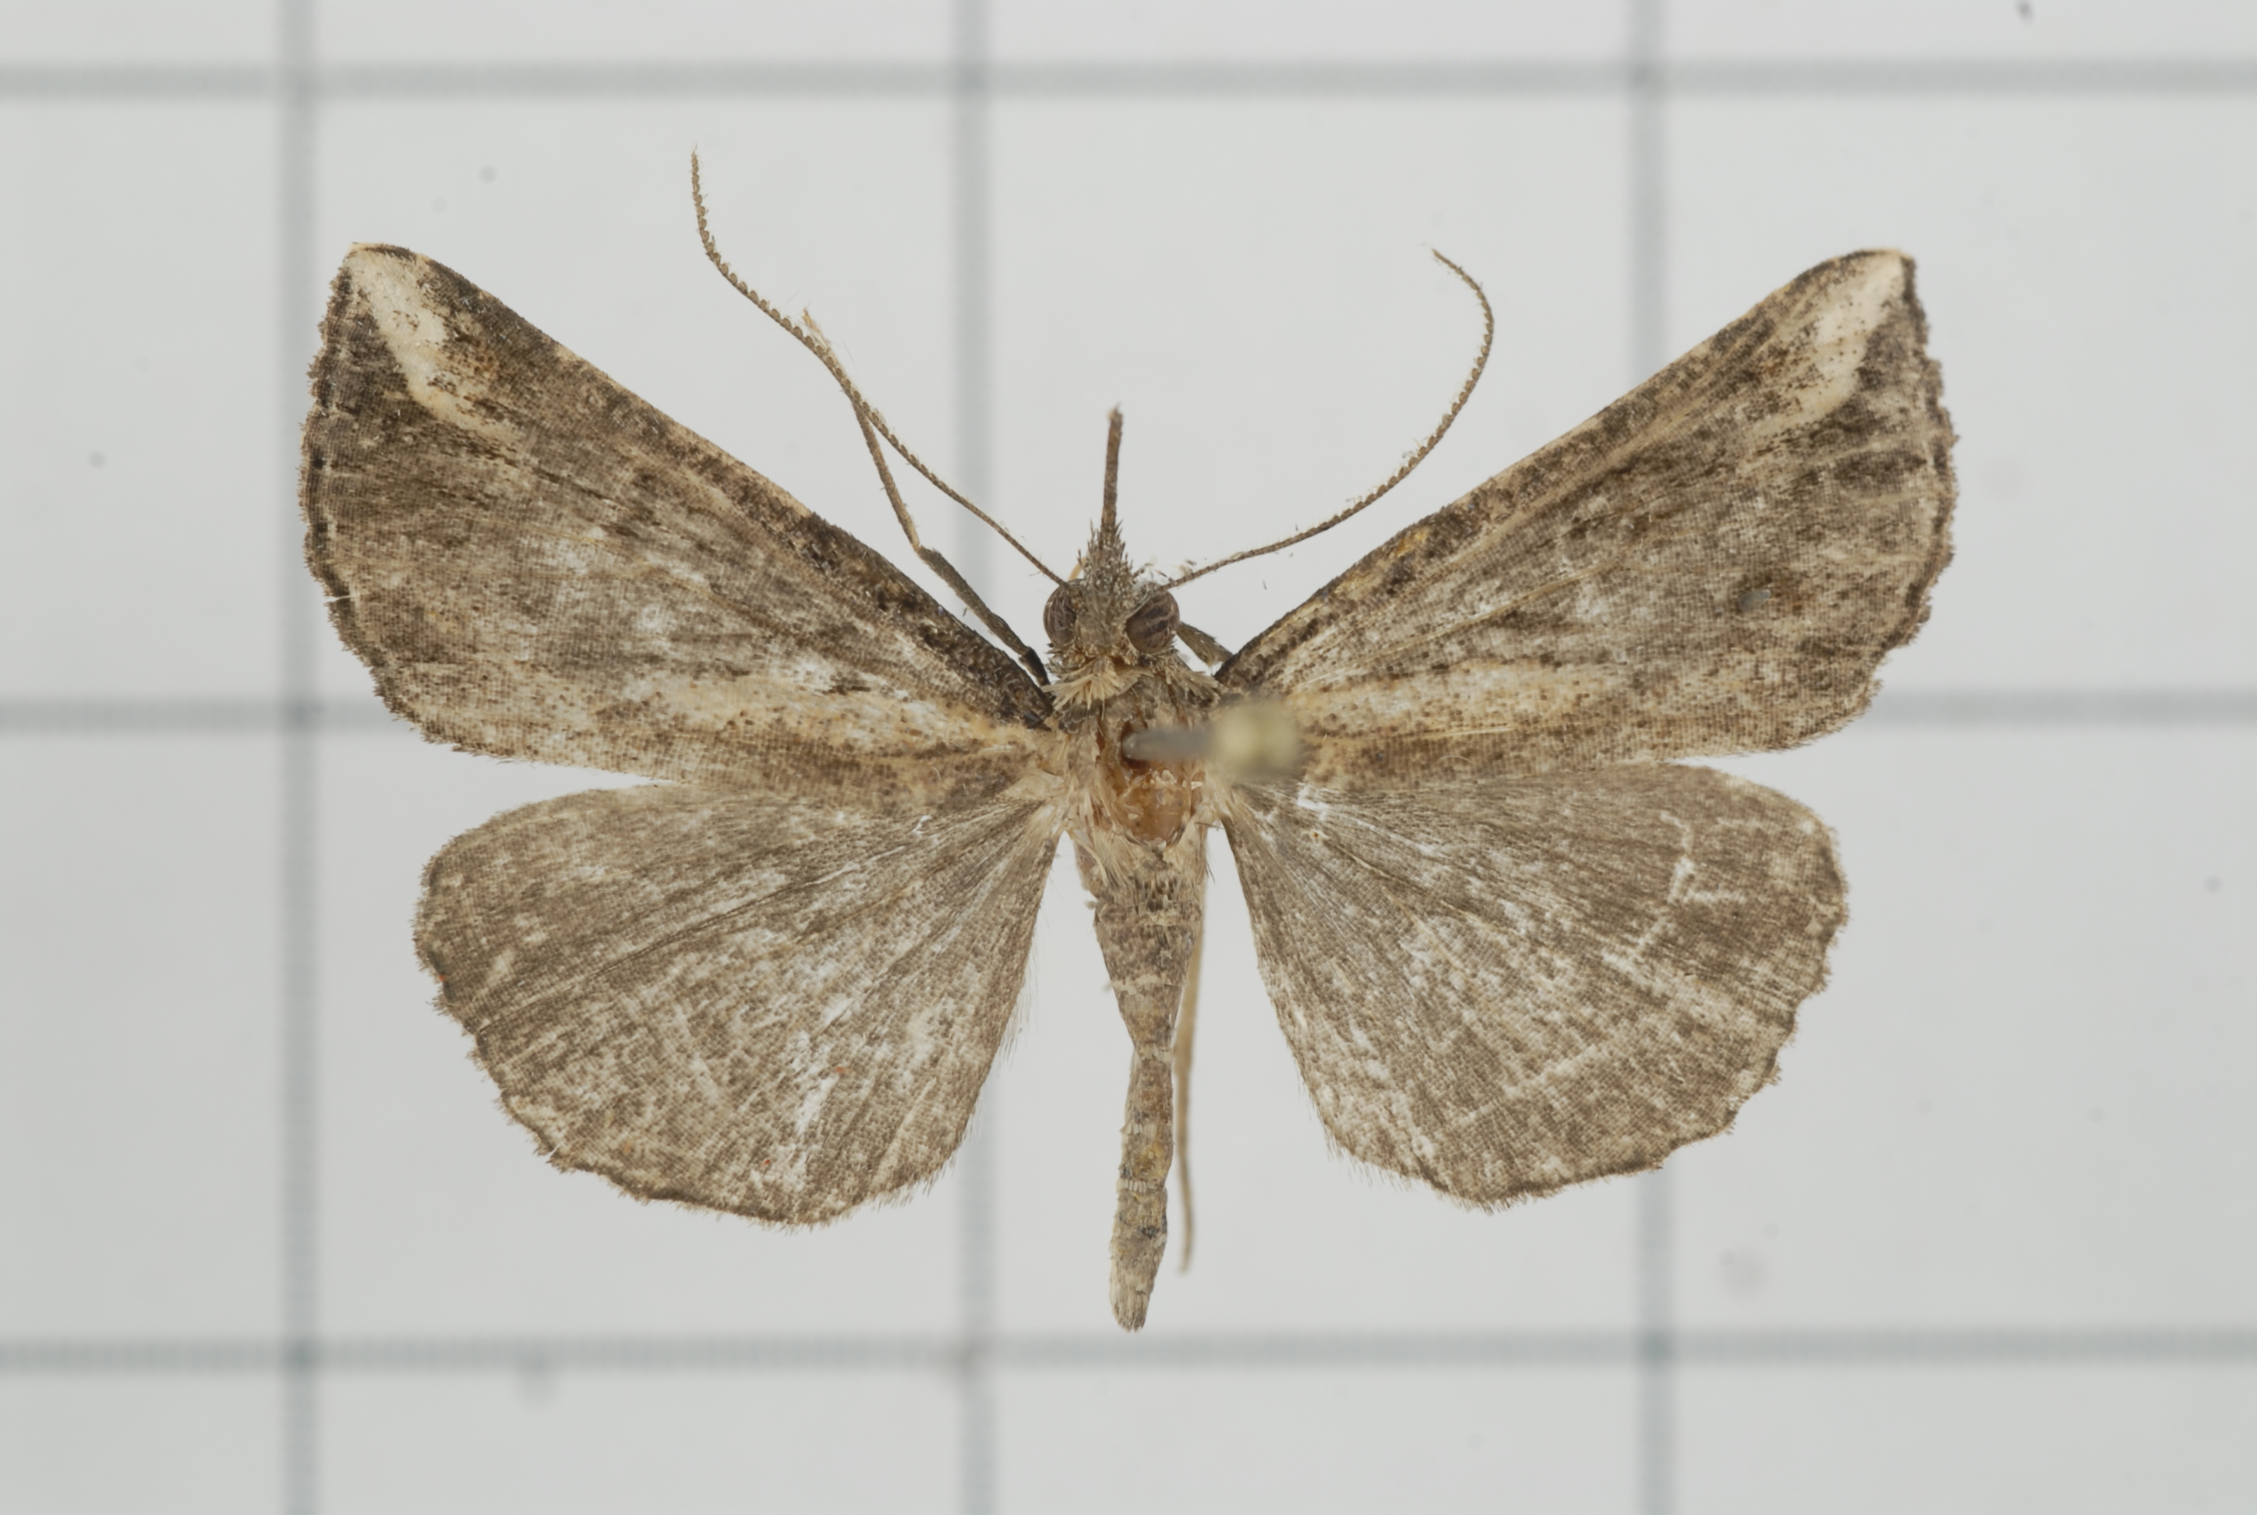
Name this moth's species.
Hypena kanshireiensis
